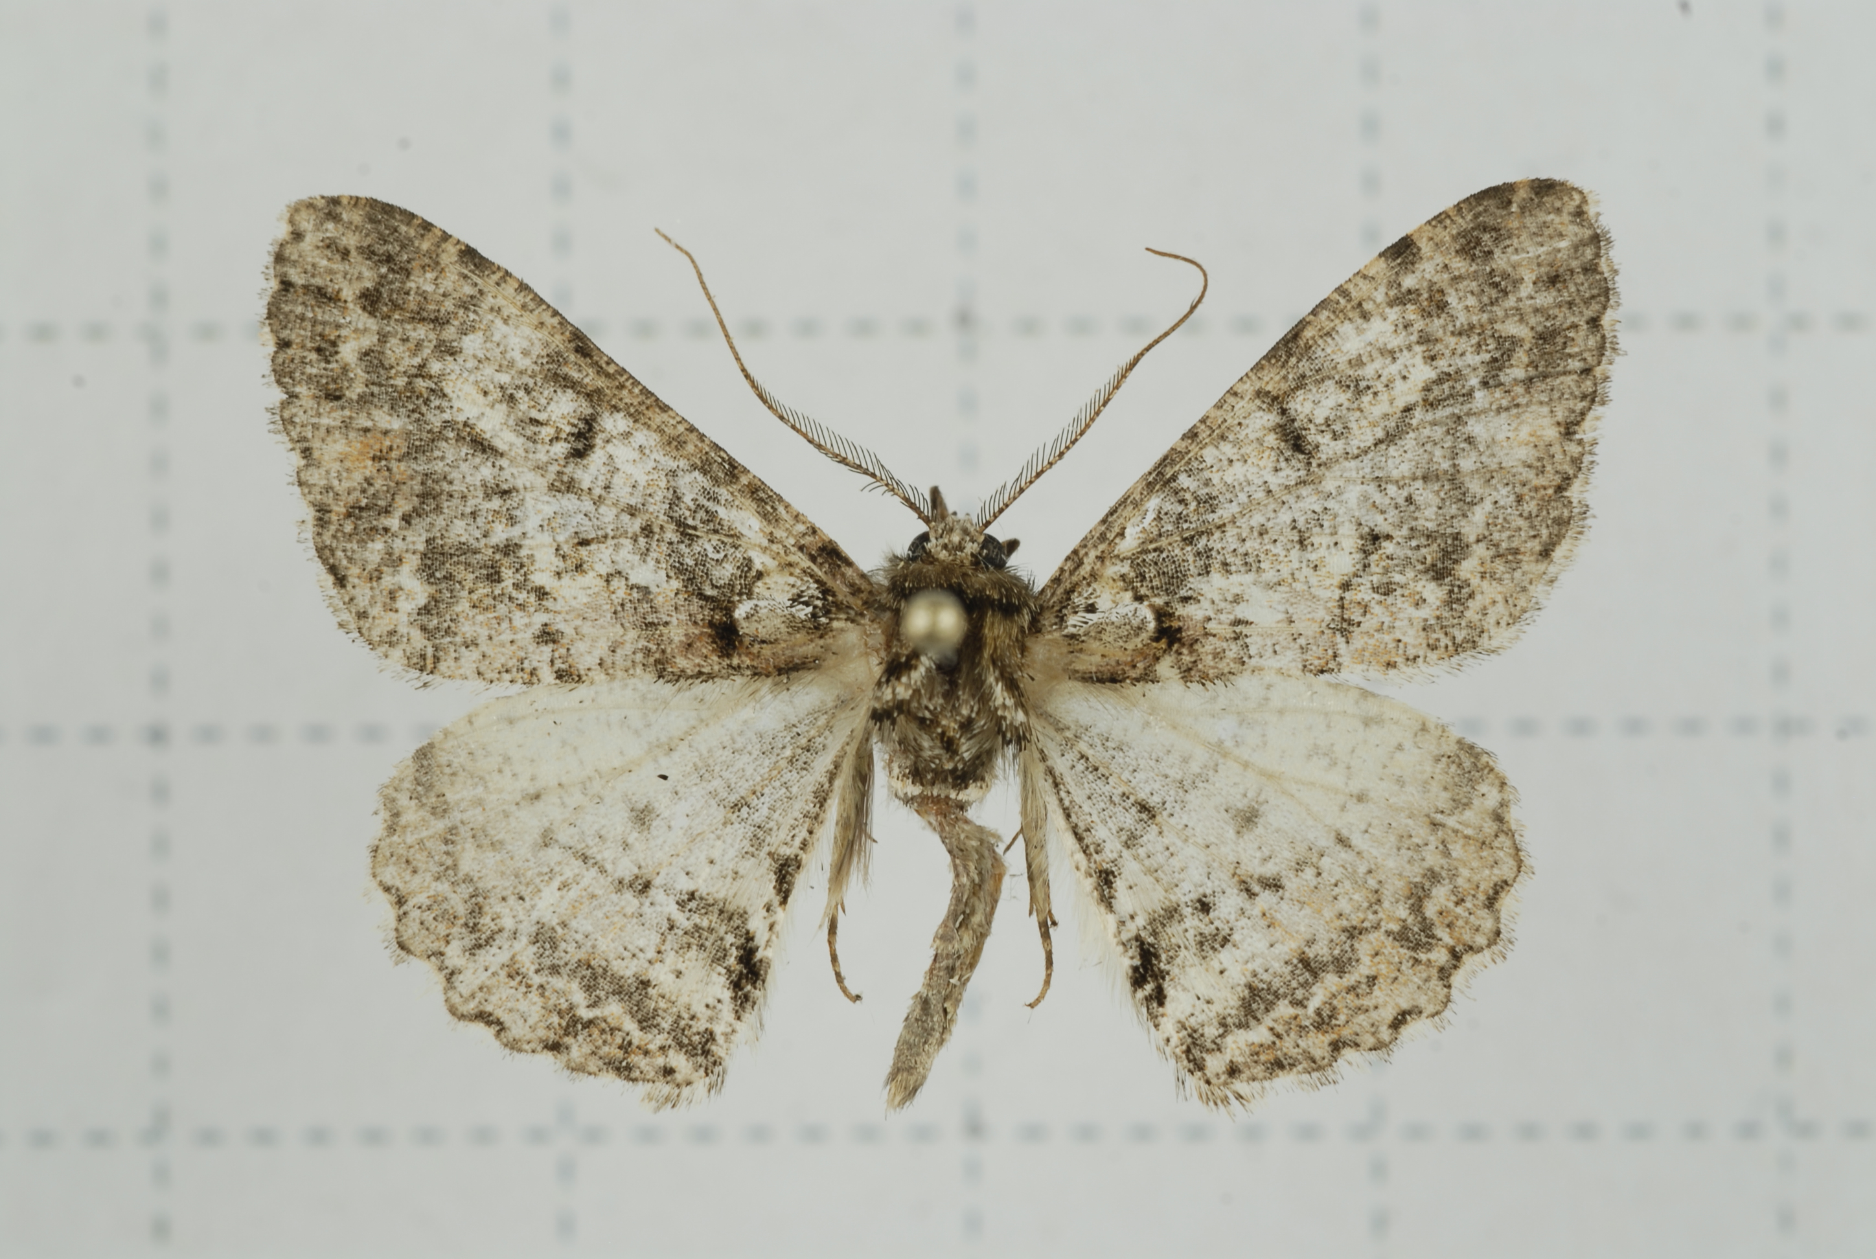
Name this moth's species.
Alcis taiwanovariegata
